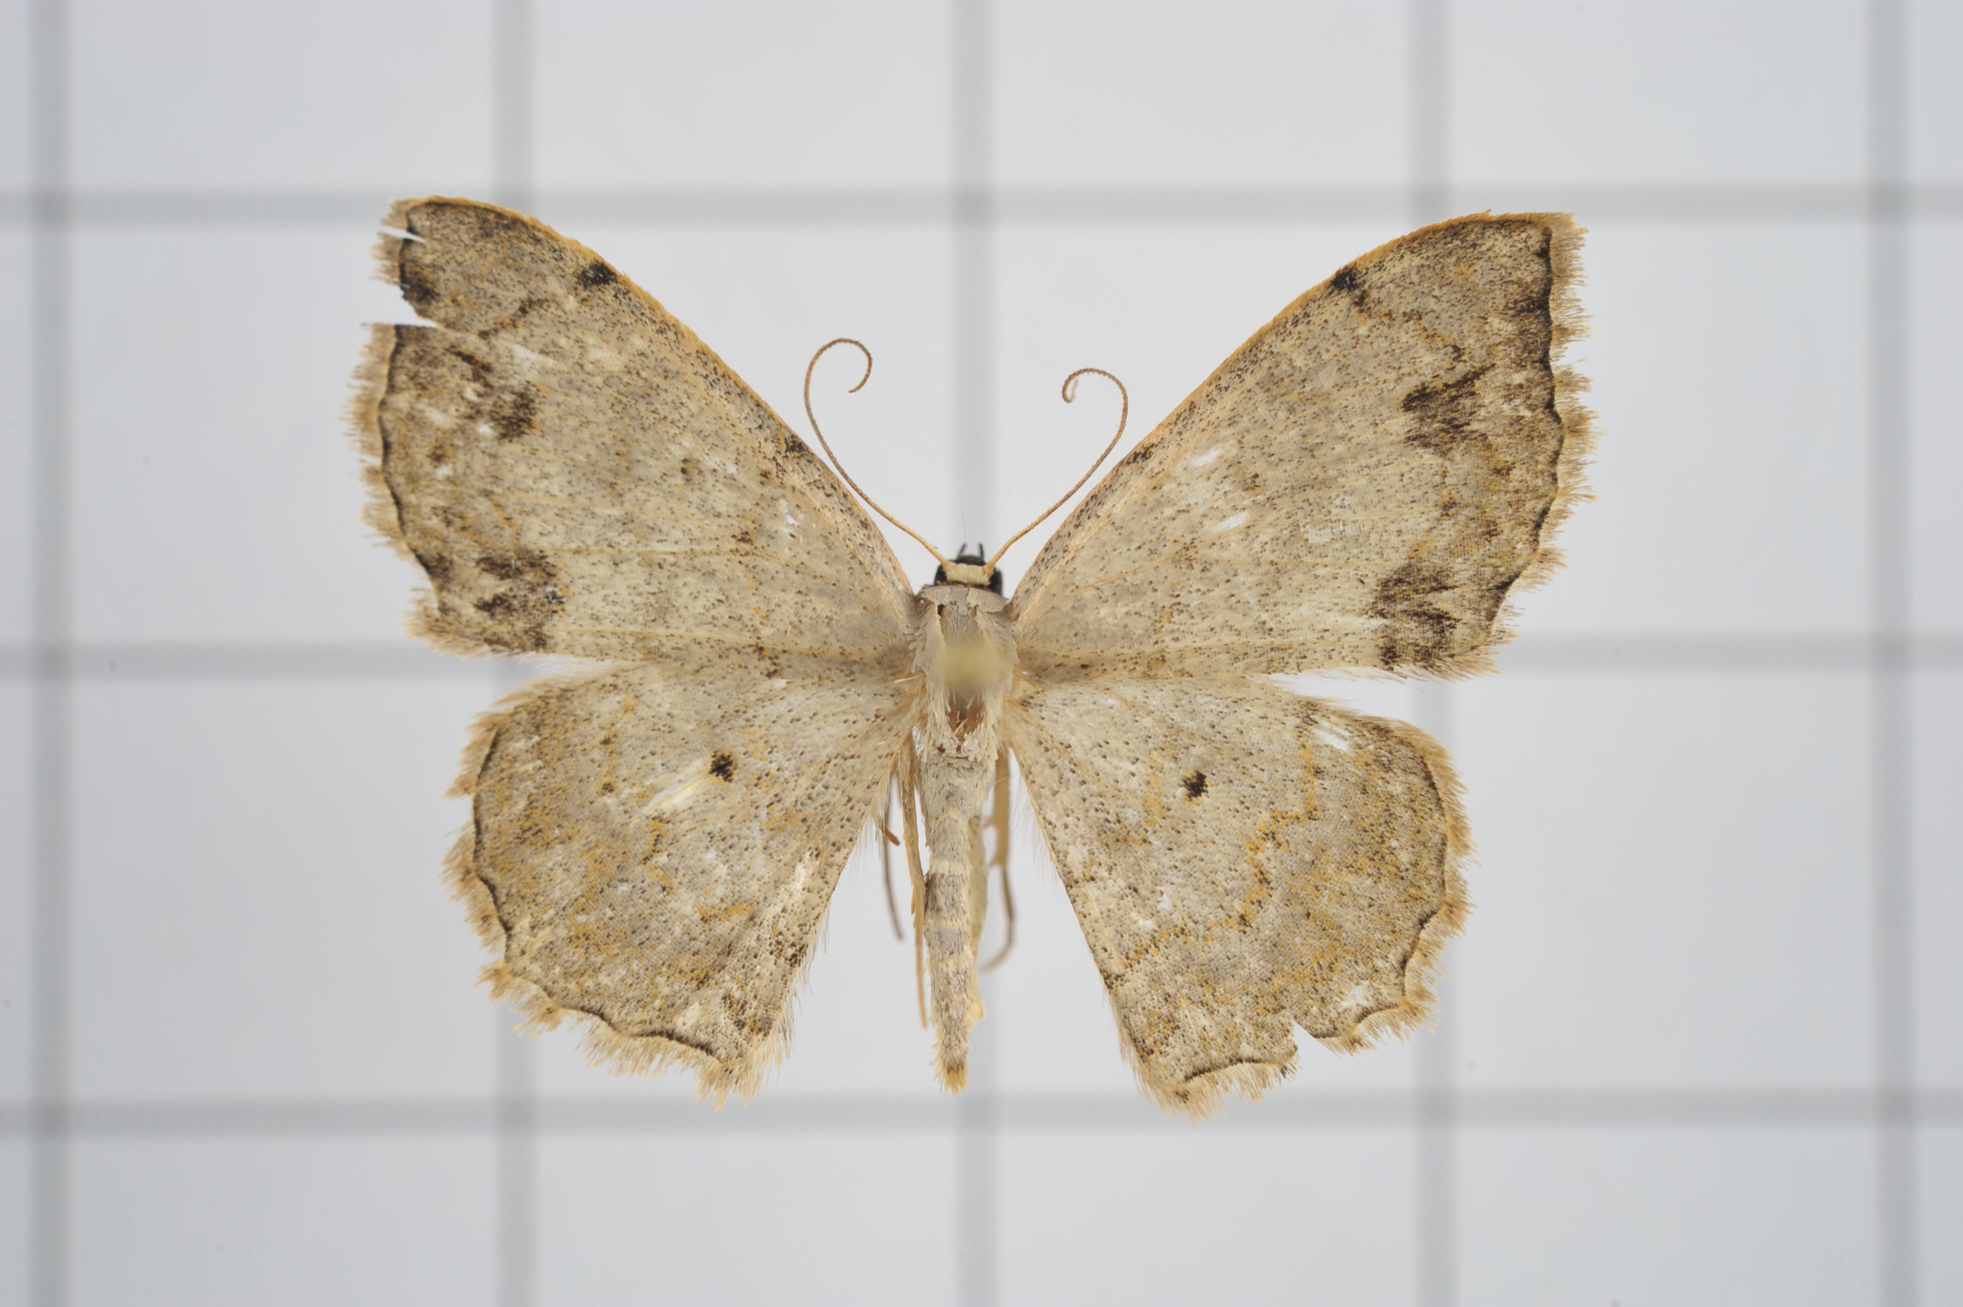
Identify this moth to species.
Scopula proximaria indigenata
